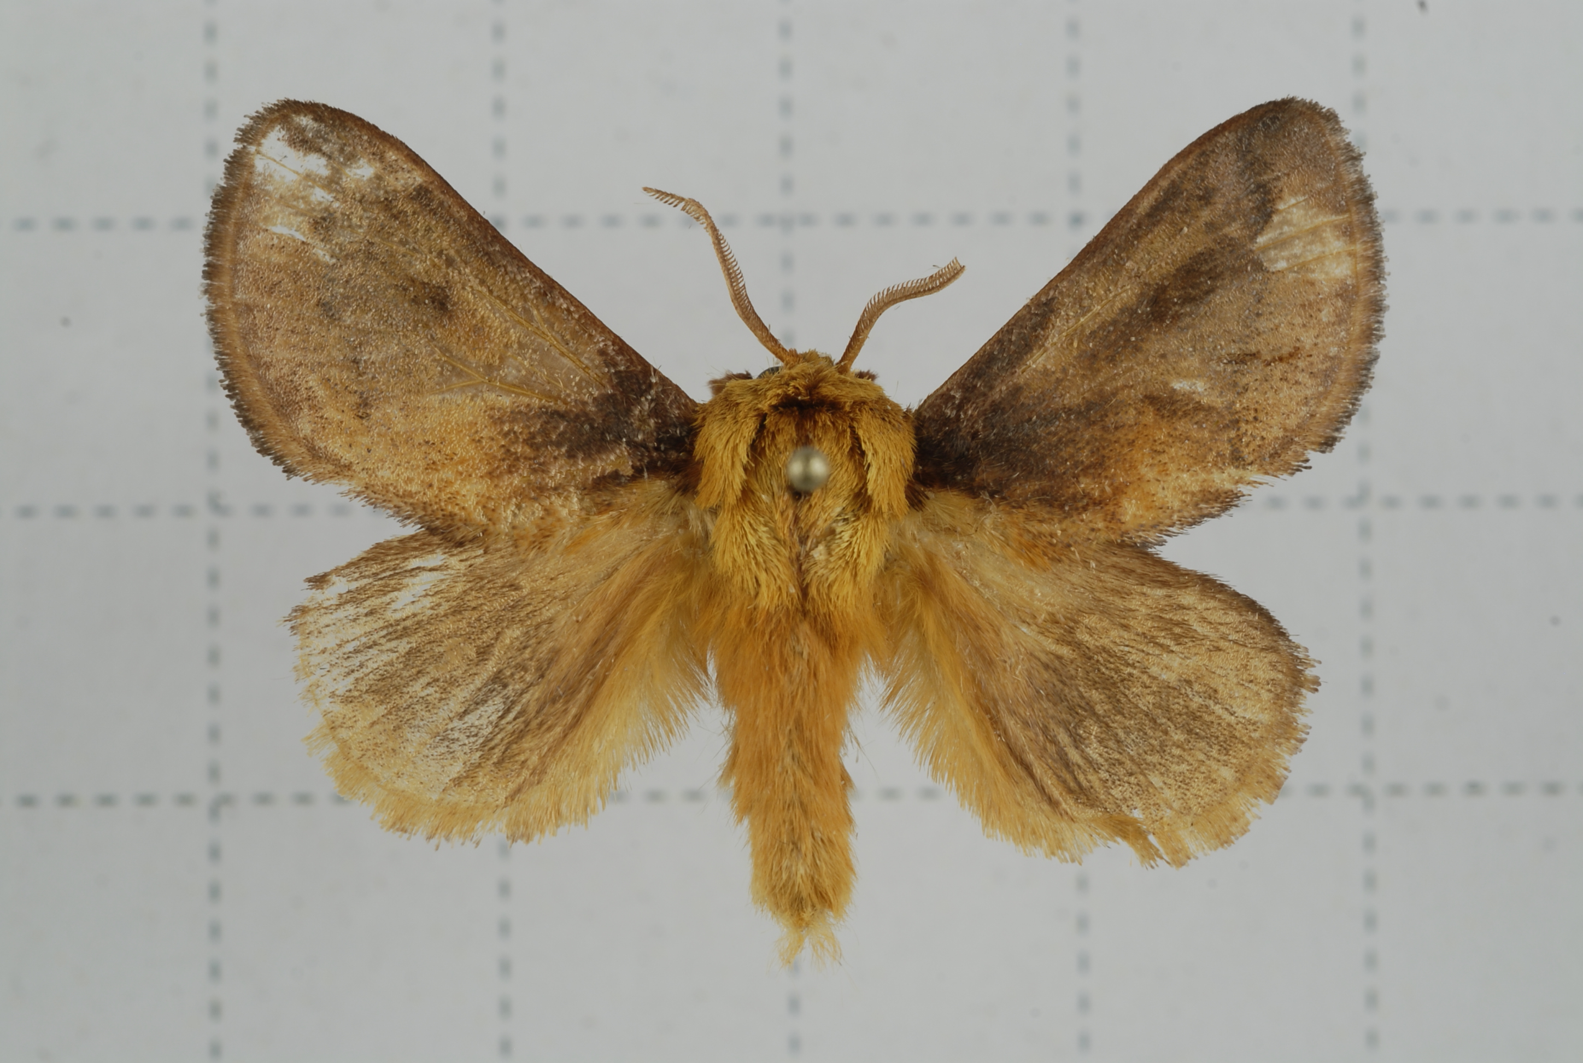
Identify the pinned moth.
Narosoideus flavidorsalis
